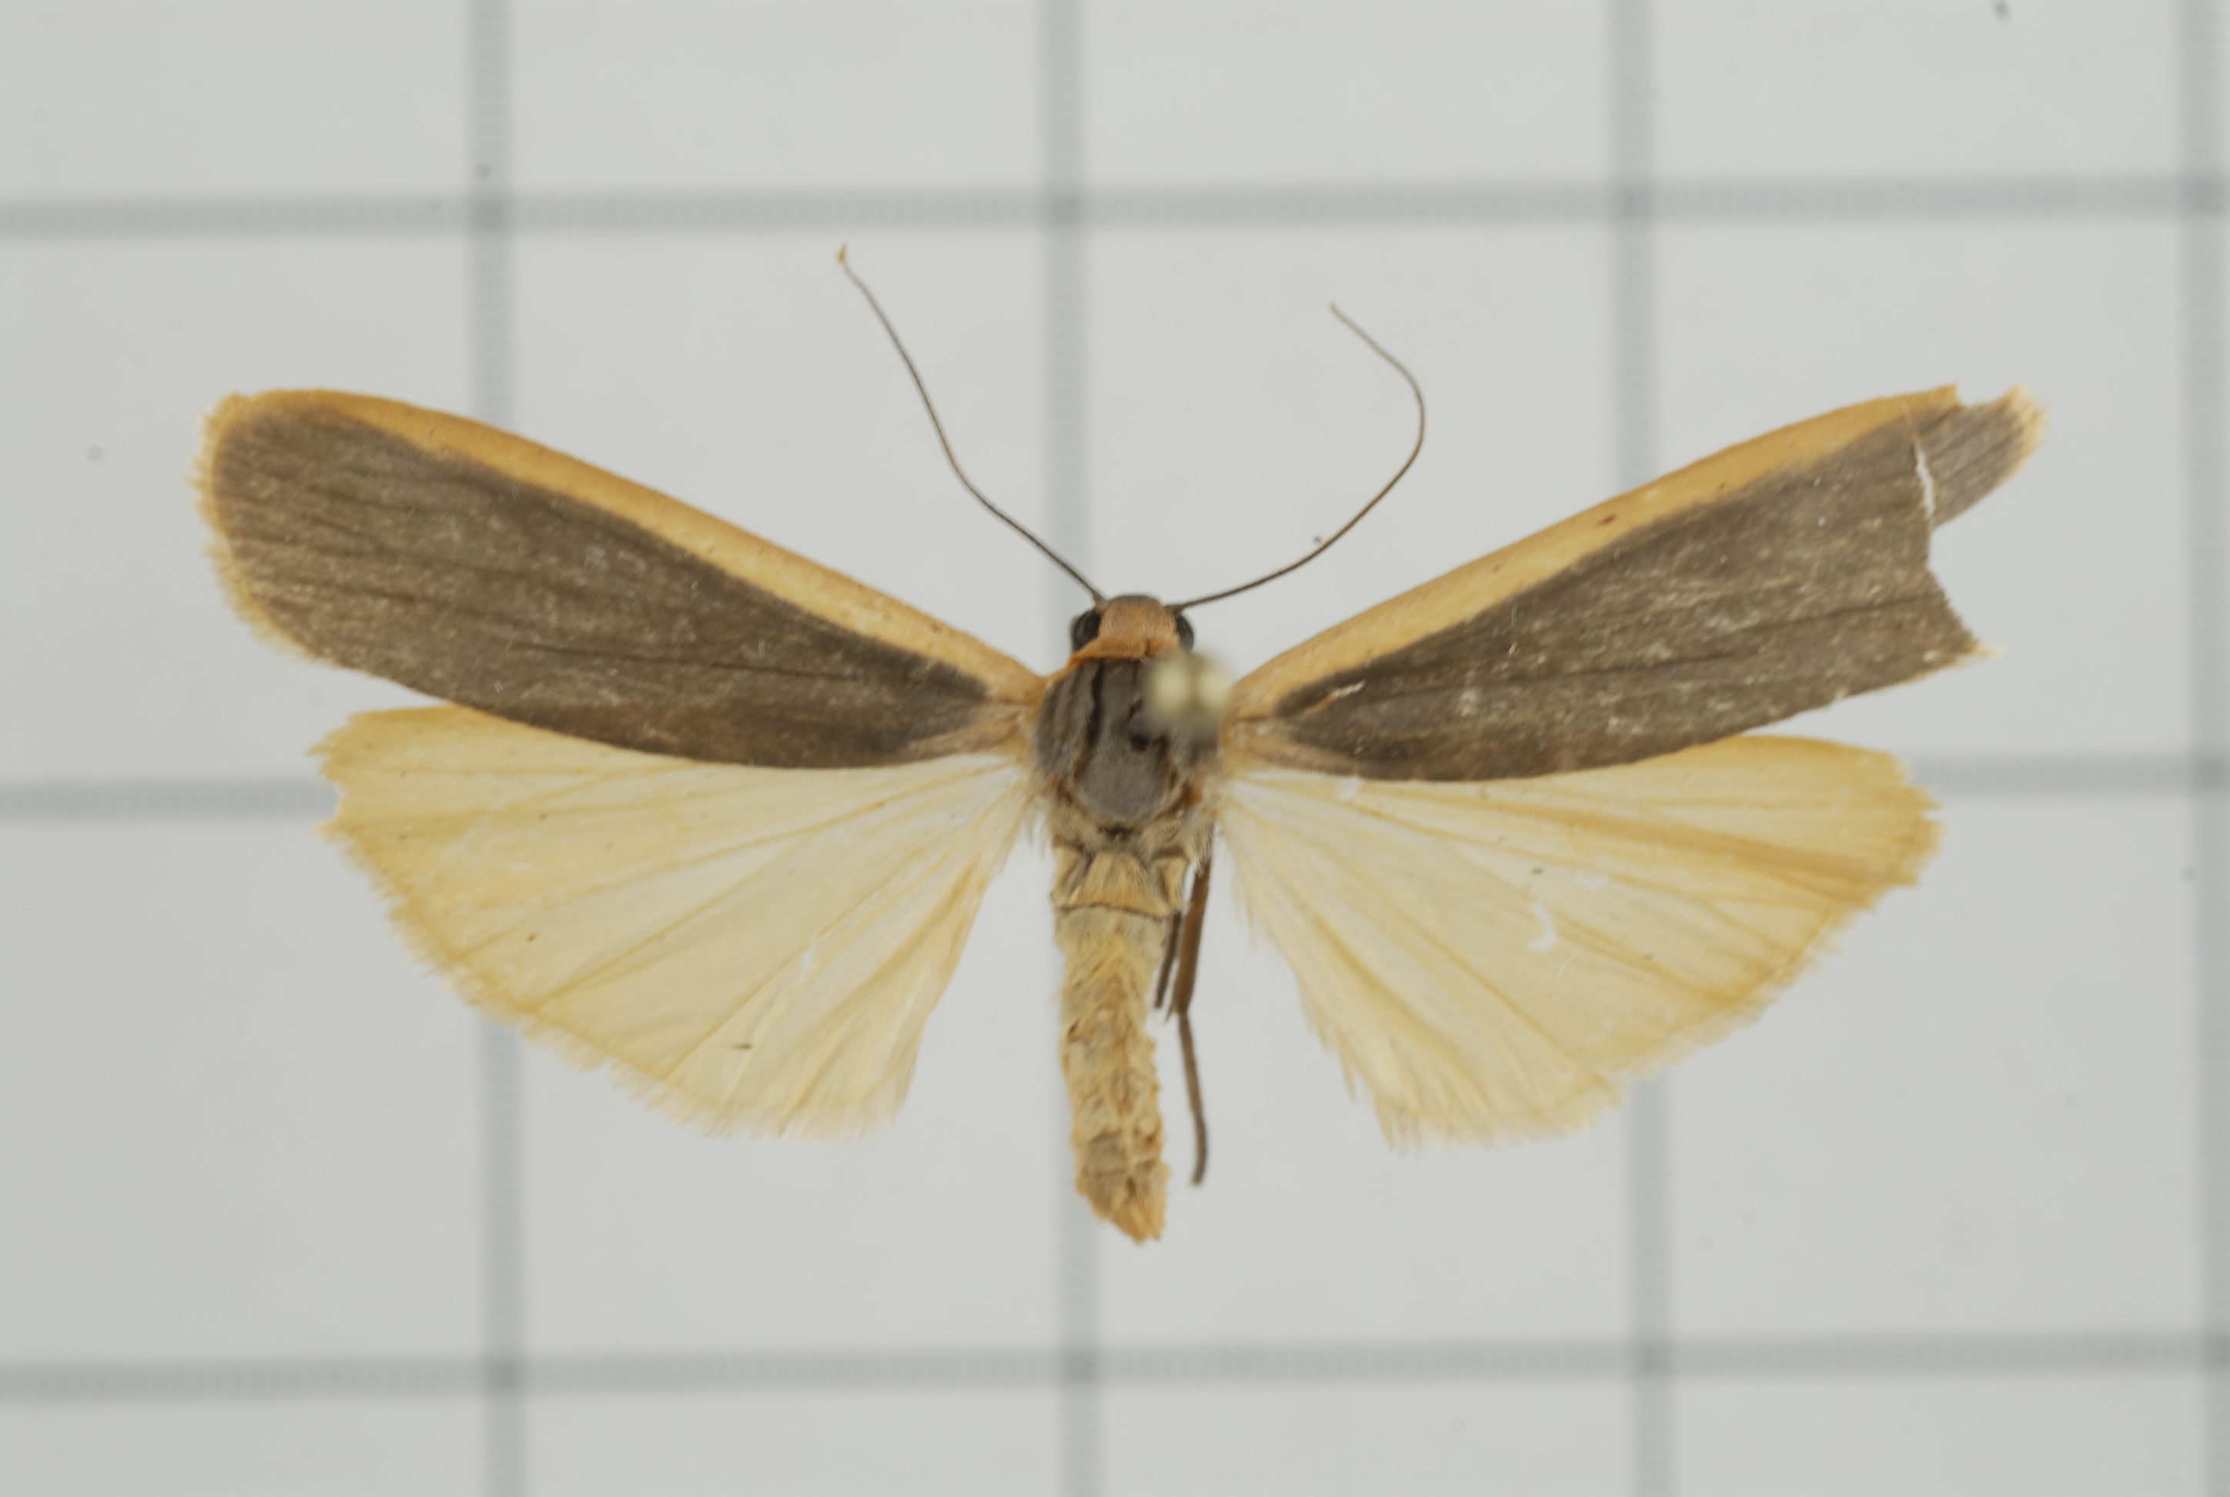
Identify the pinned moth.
Brunia antica
